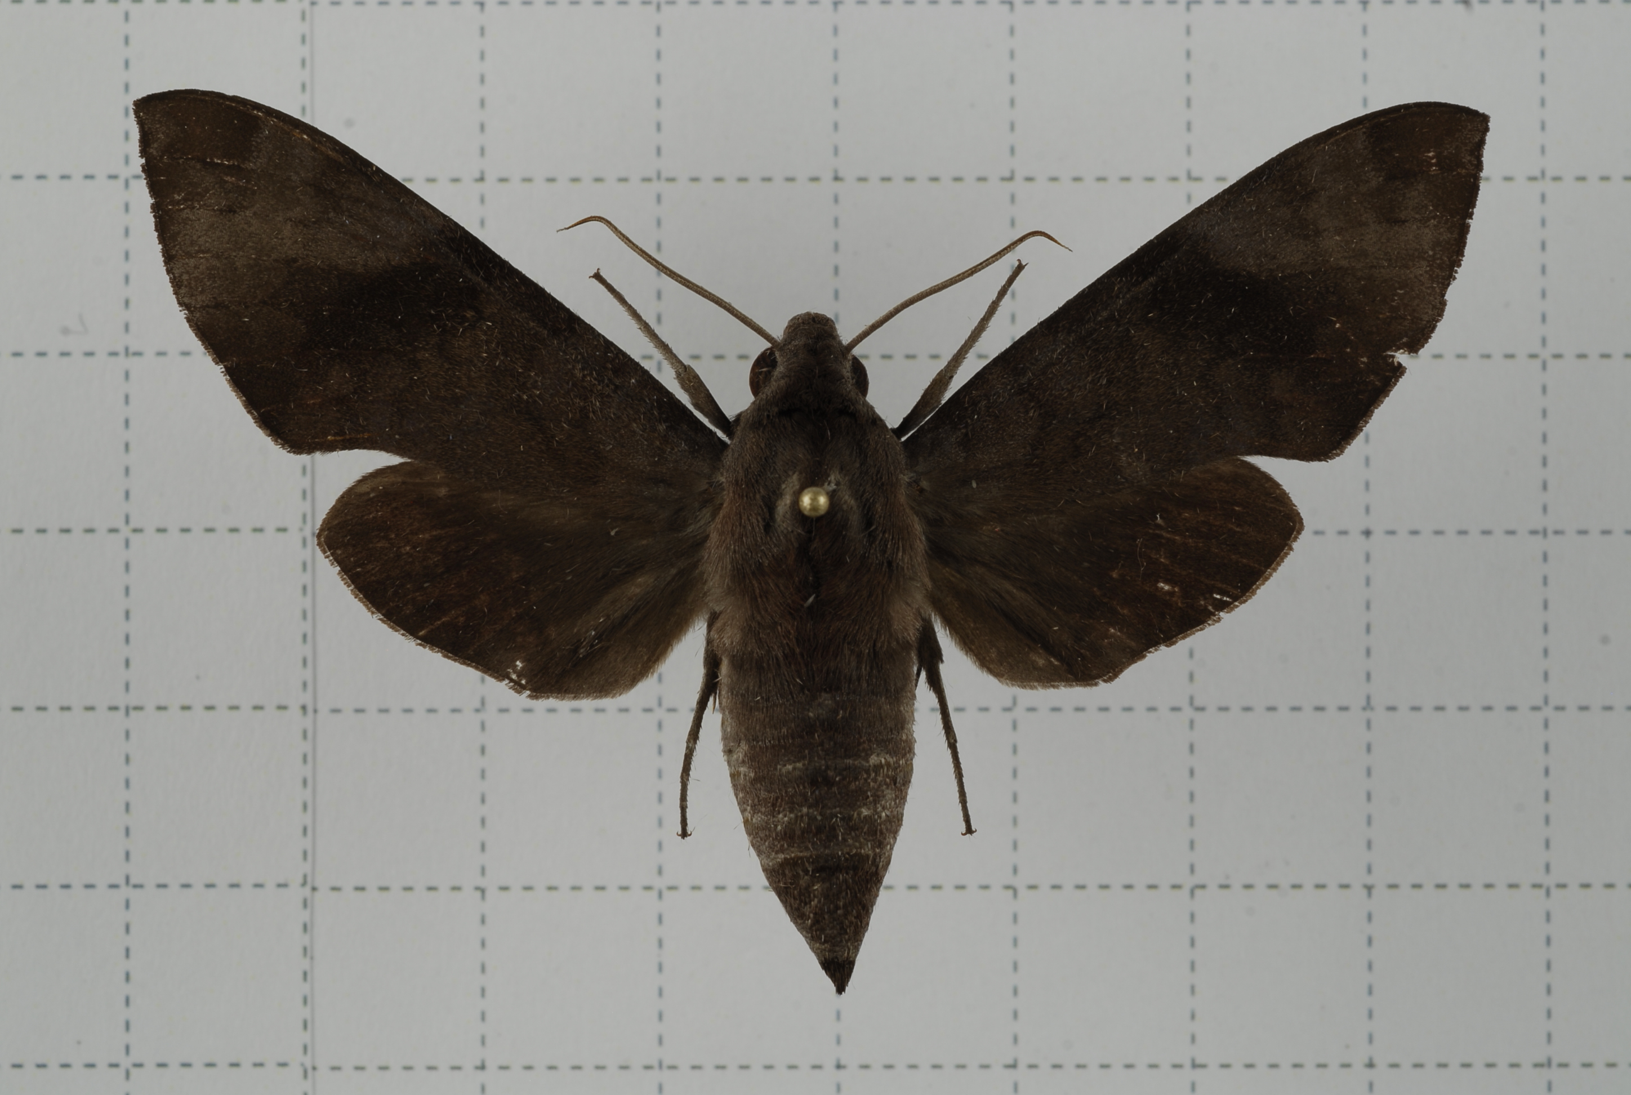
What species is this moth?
Acosmeryx formosana
